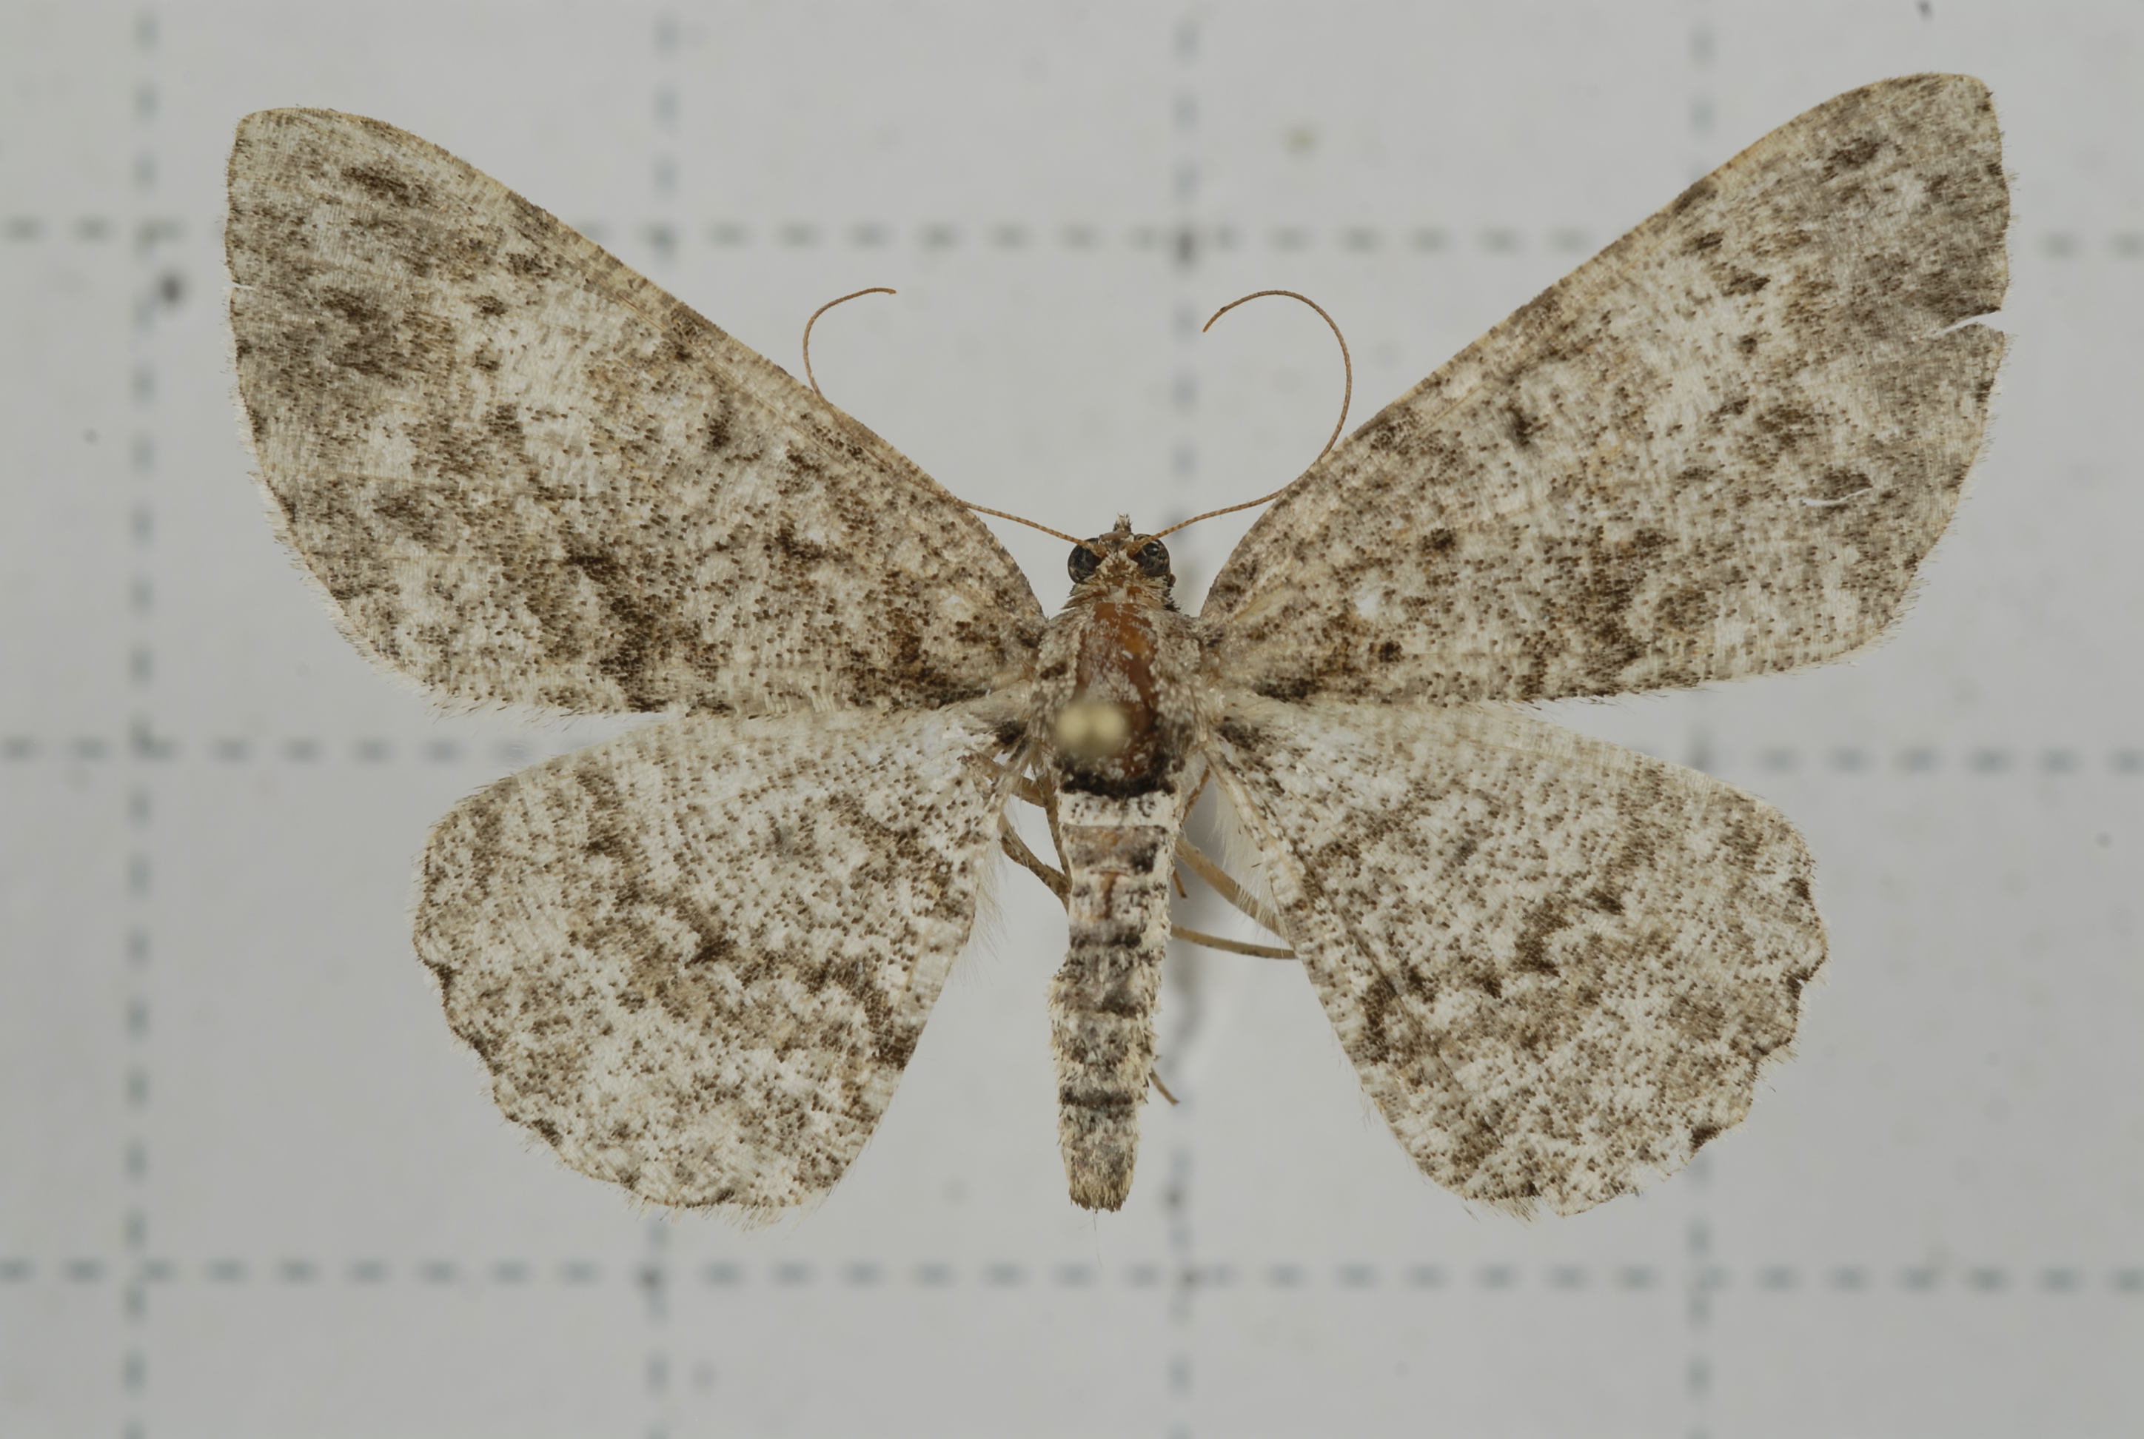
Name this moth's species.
Psilalcis rotundata
